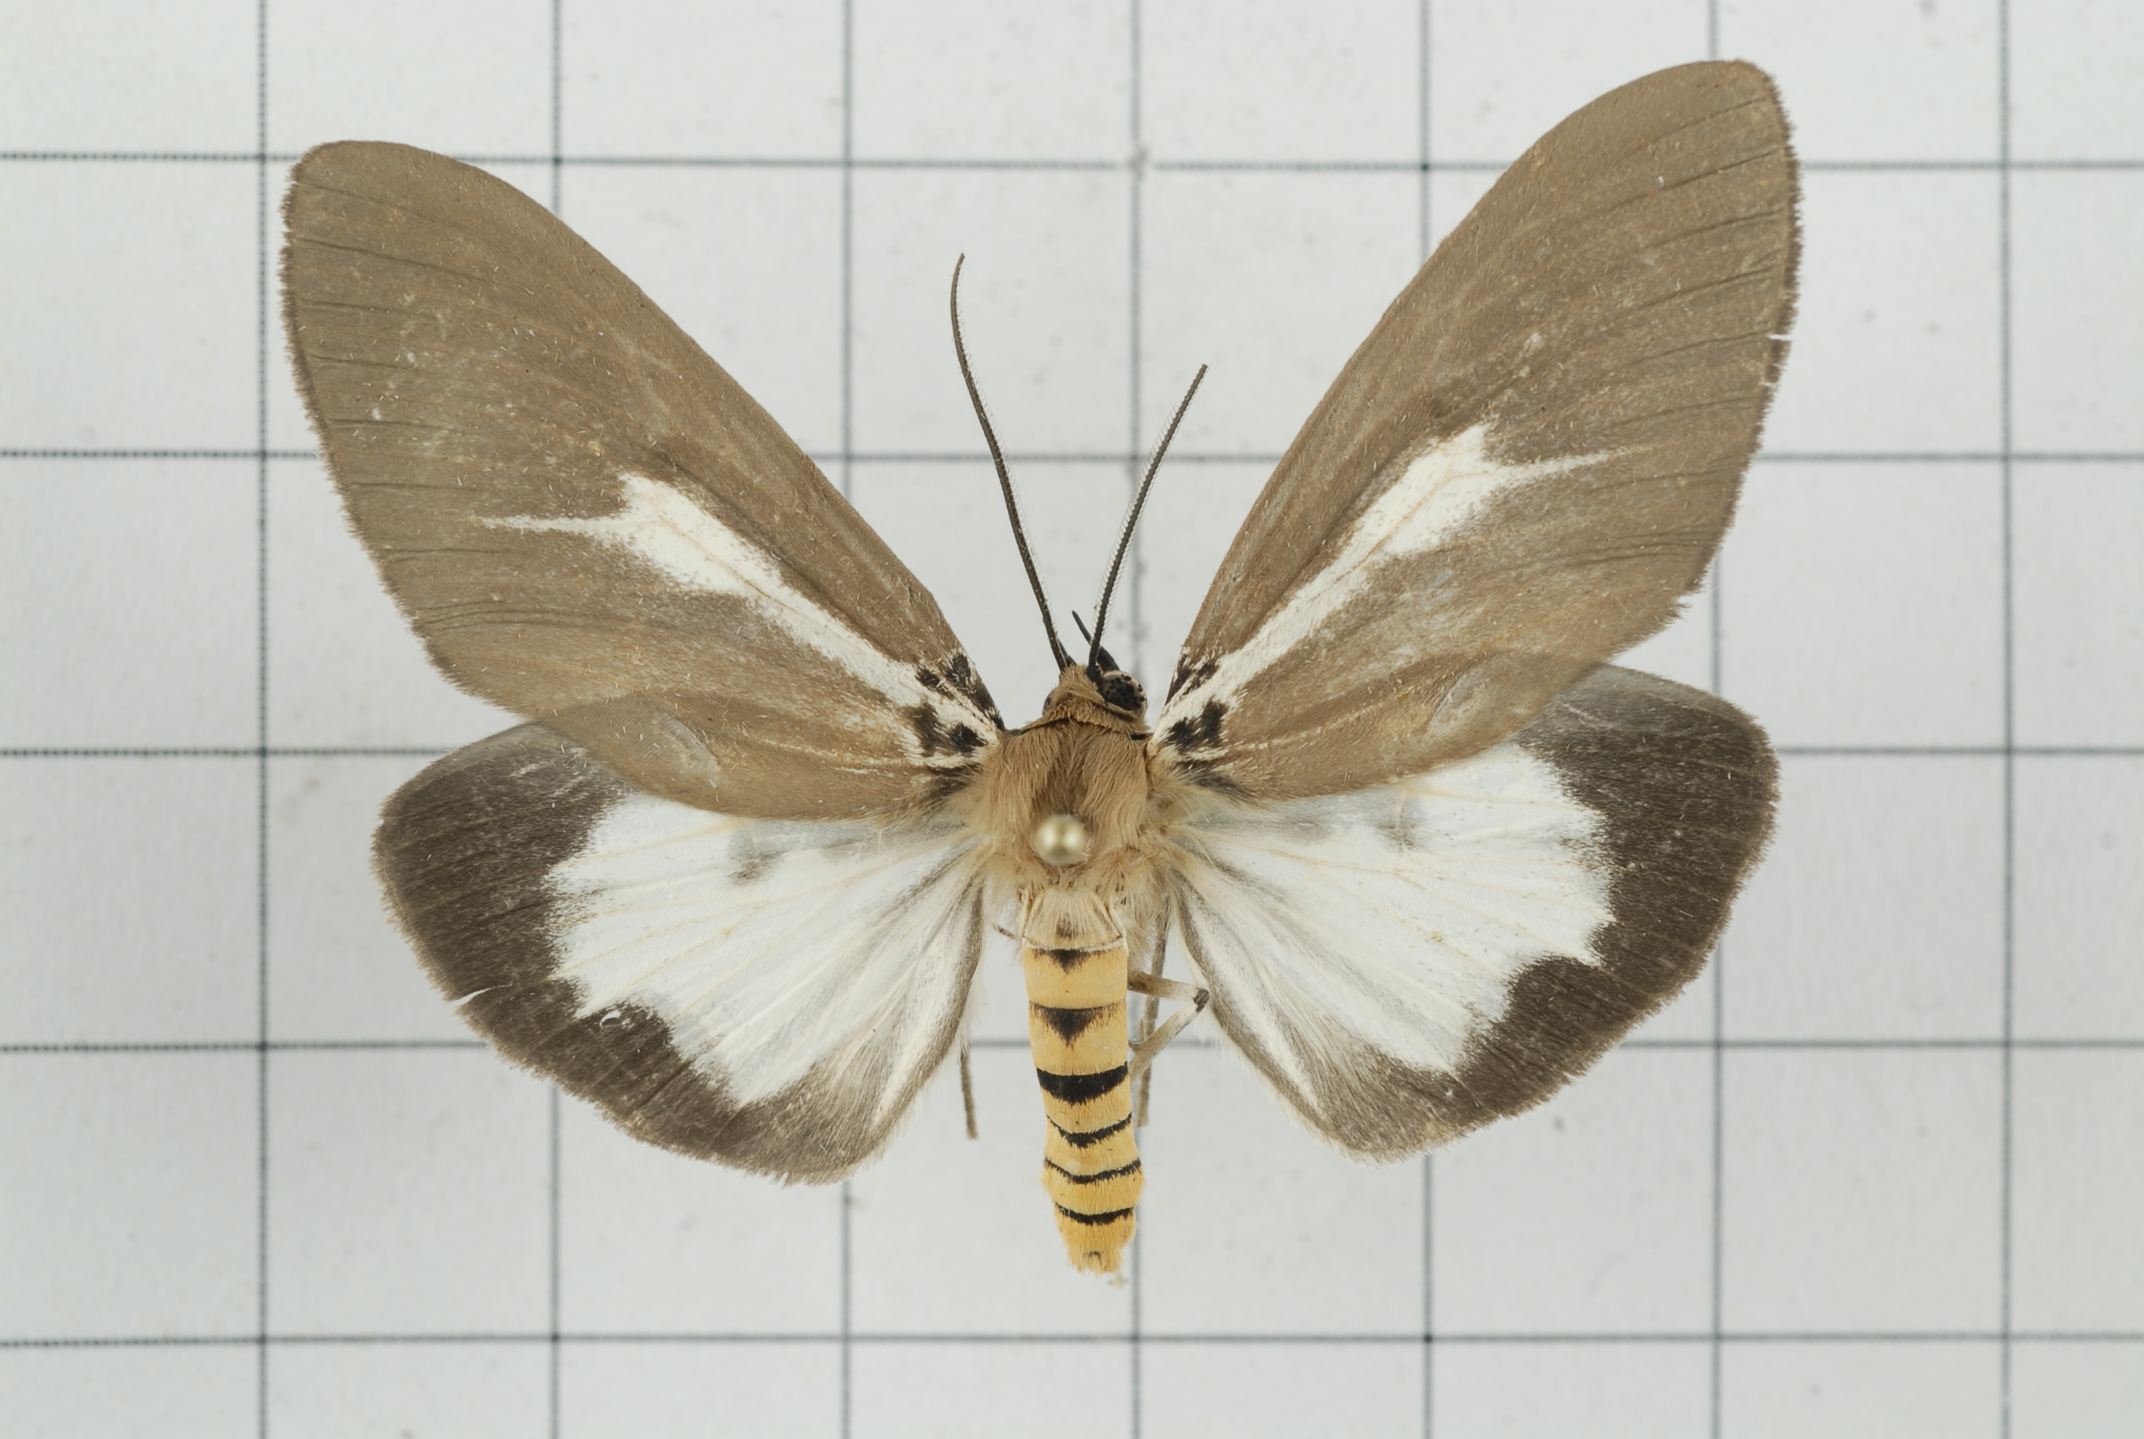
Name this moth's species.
Asota heliconia zebrina
